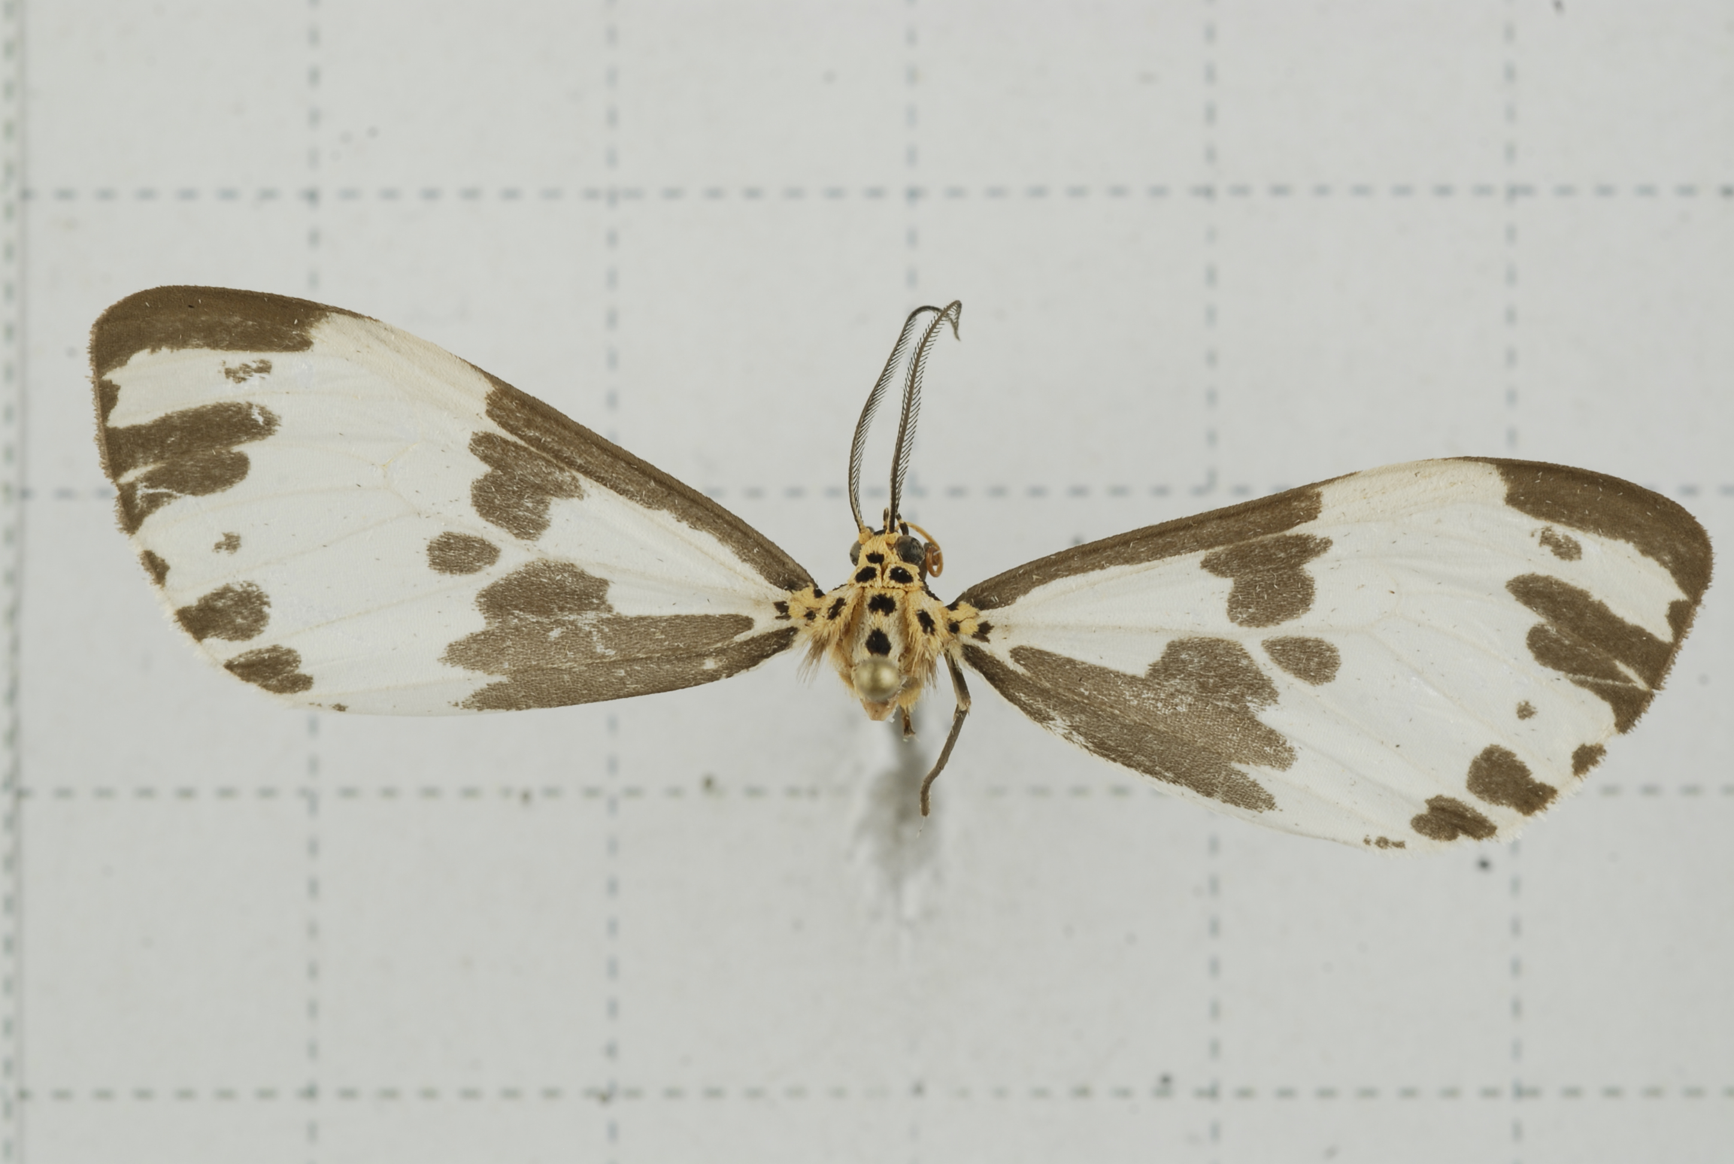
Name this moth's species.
Nyctemera carissima formosana
